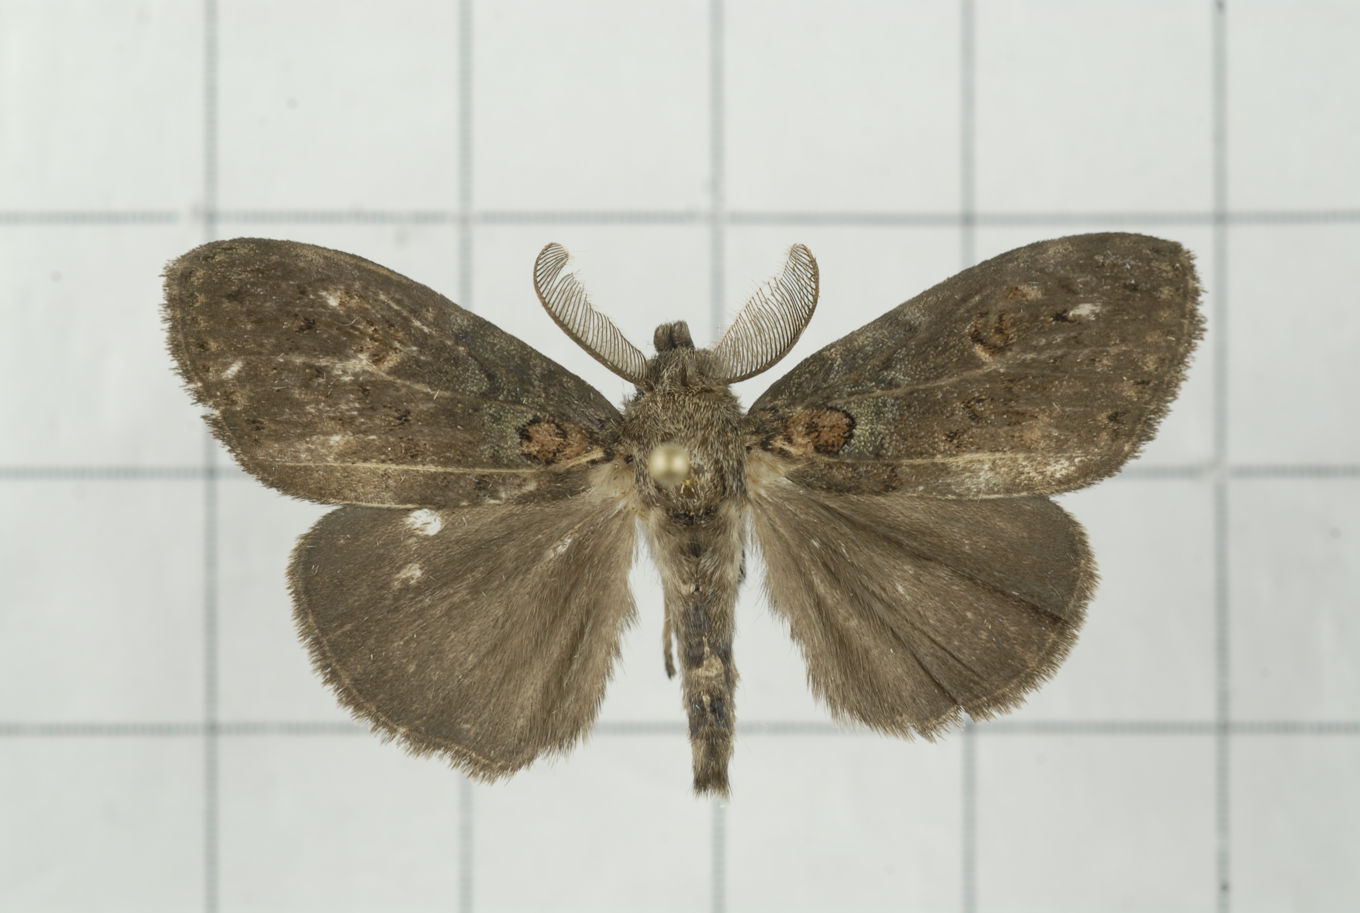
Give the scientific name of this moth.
Olene dudgeoni
